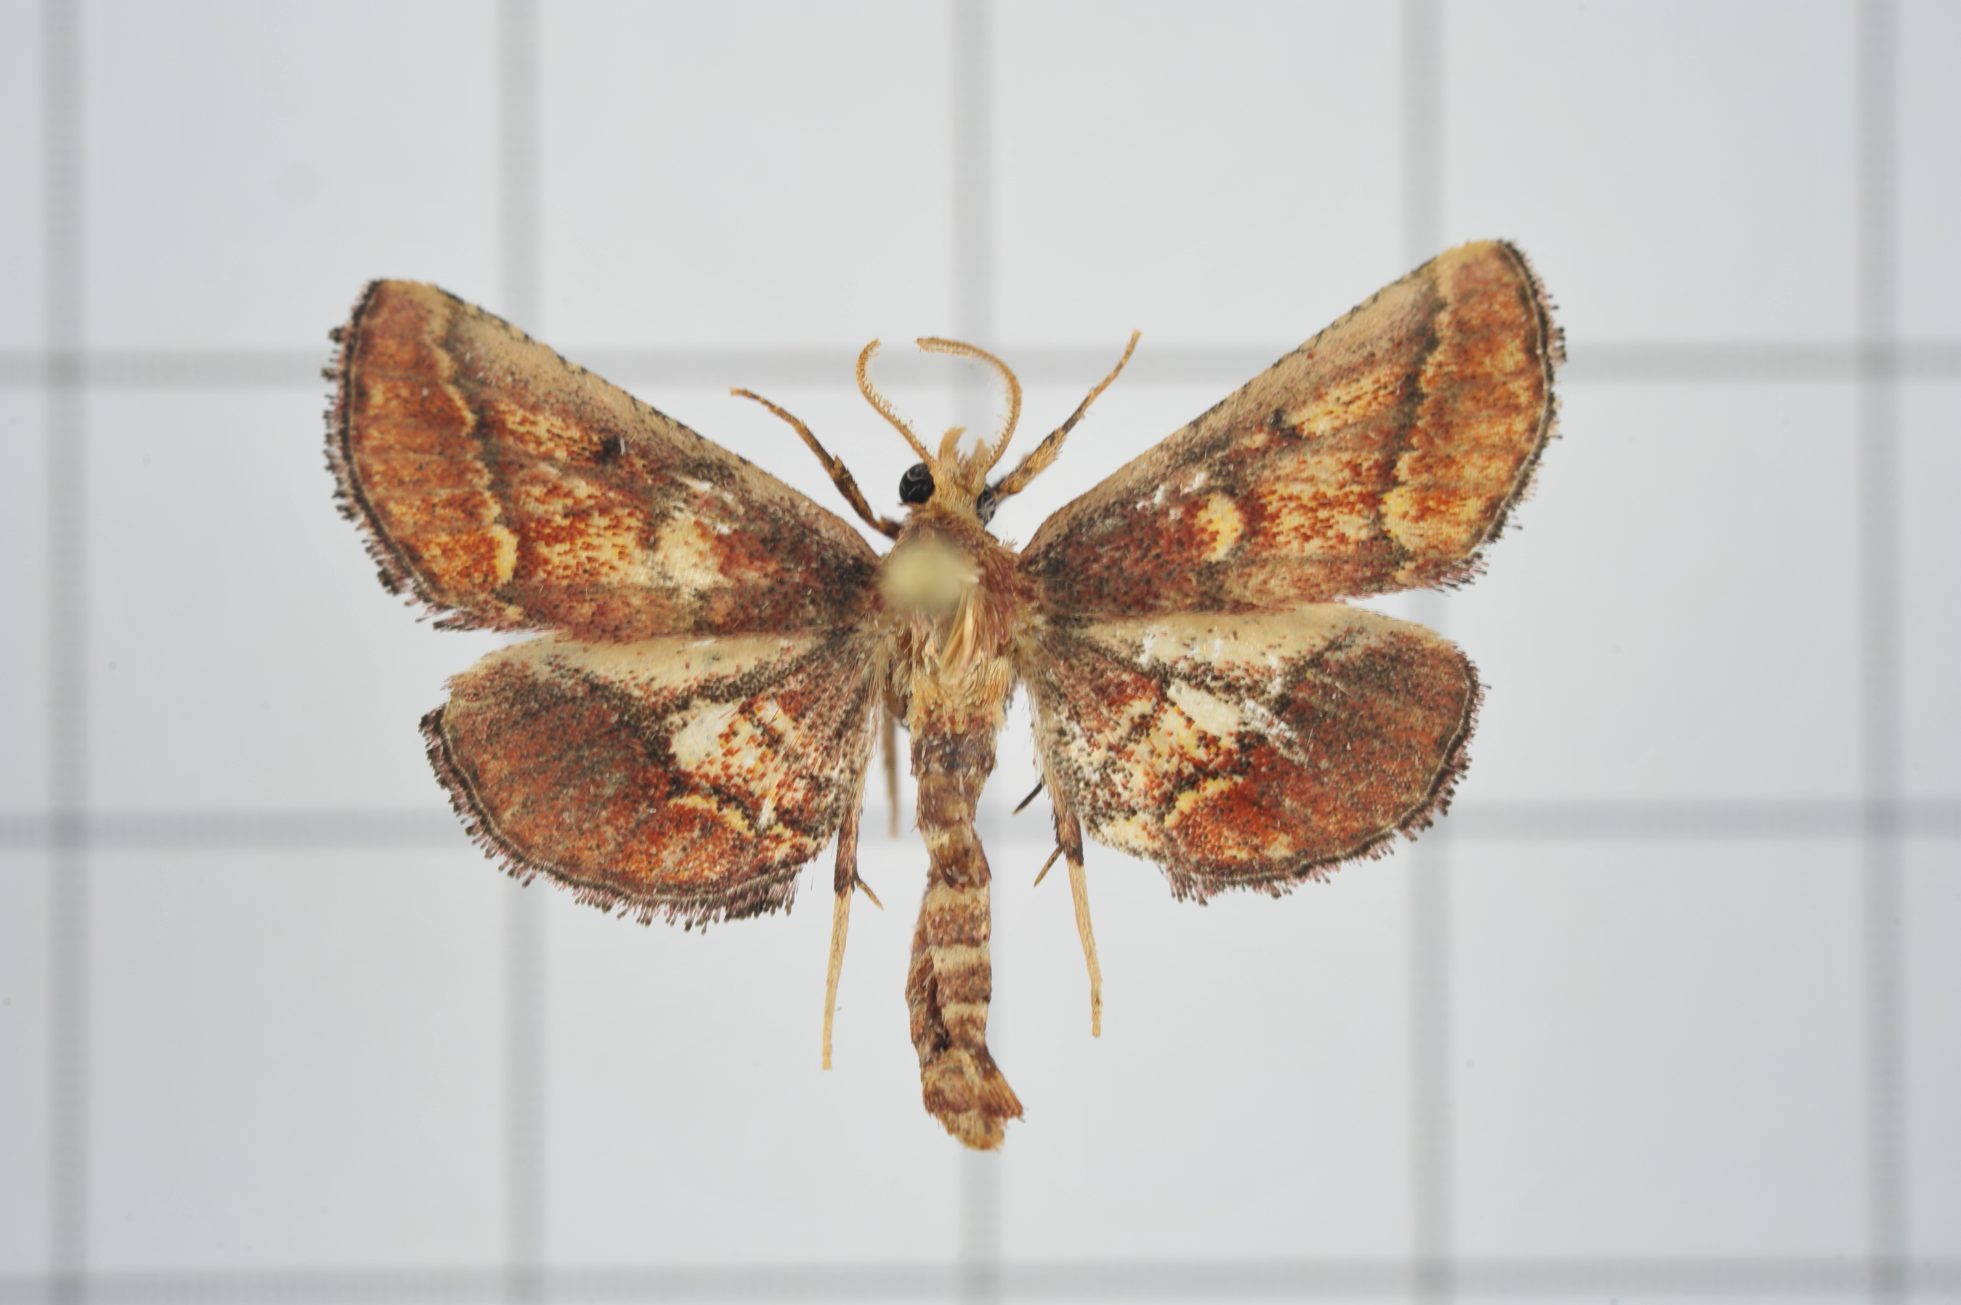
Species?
Tamraca torridalis taiwana
